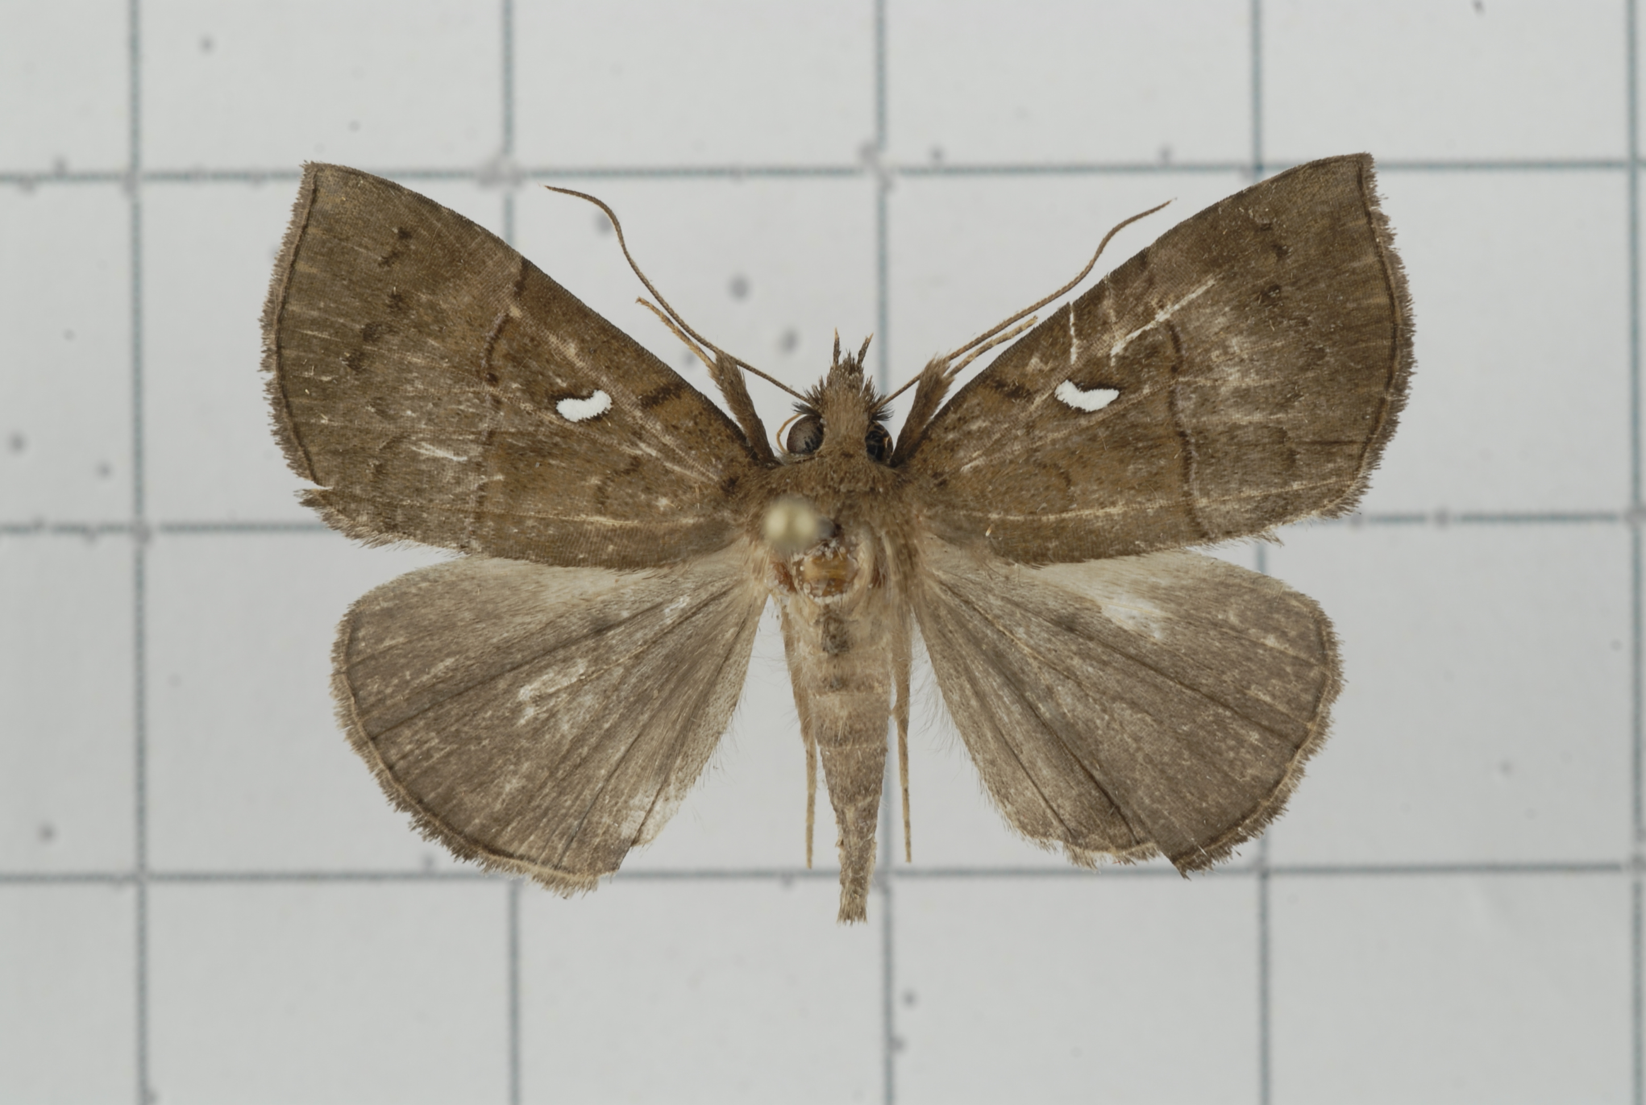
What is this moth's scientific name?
Hypena albopunctalis
